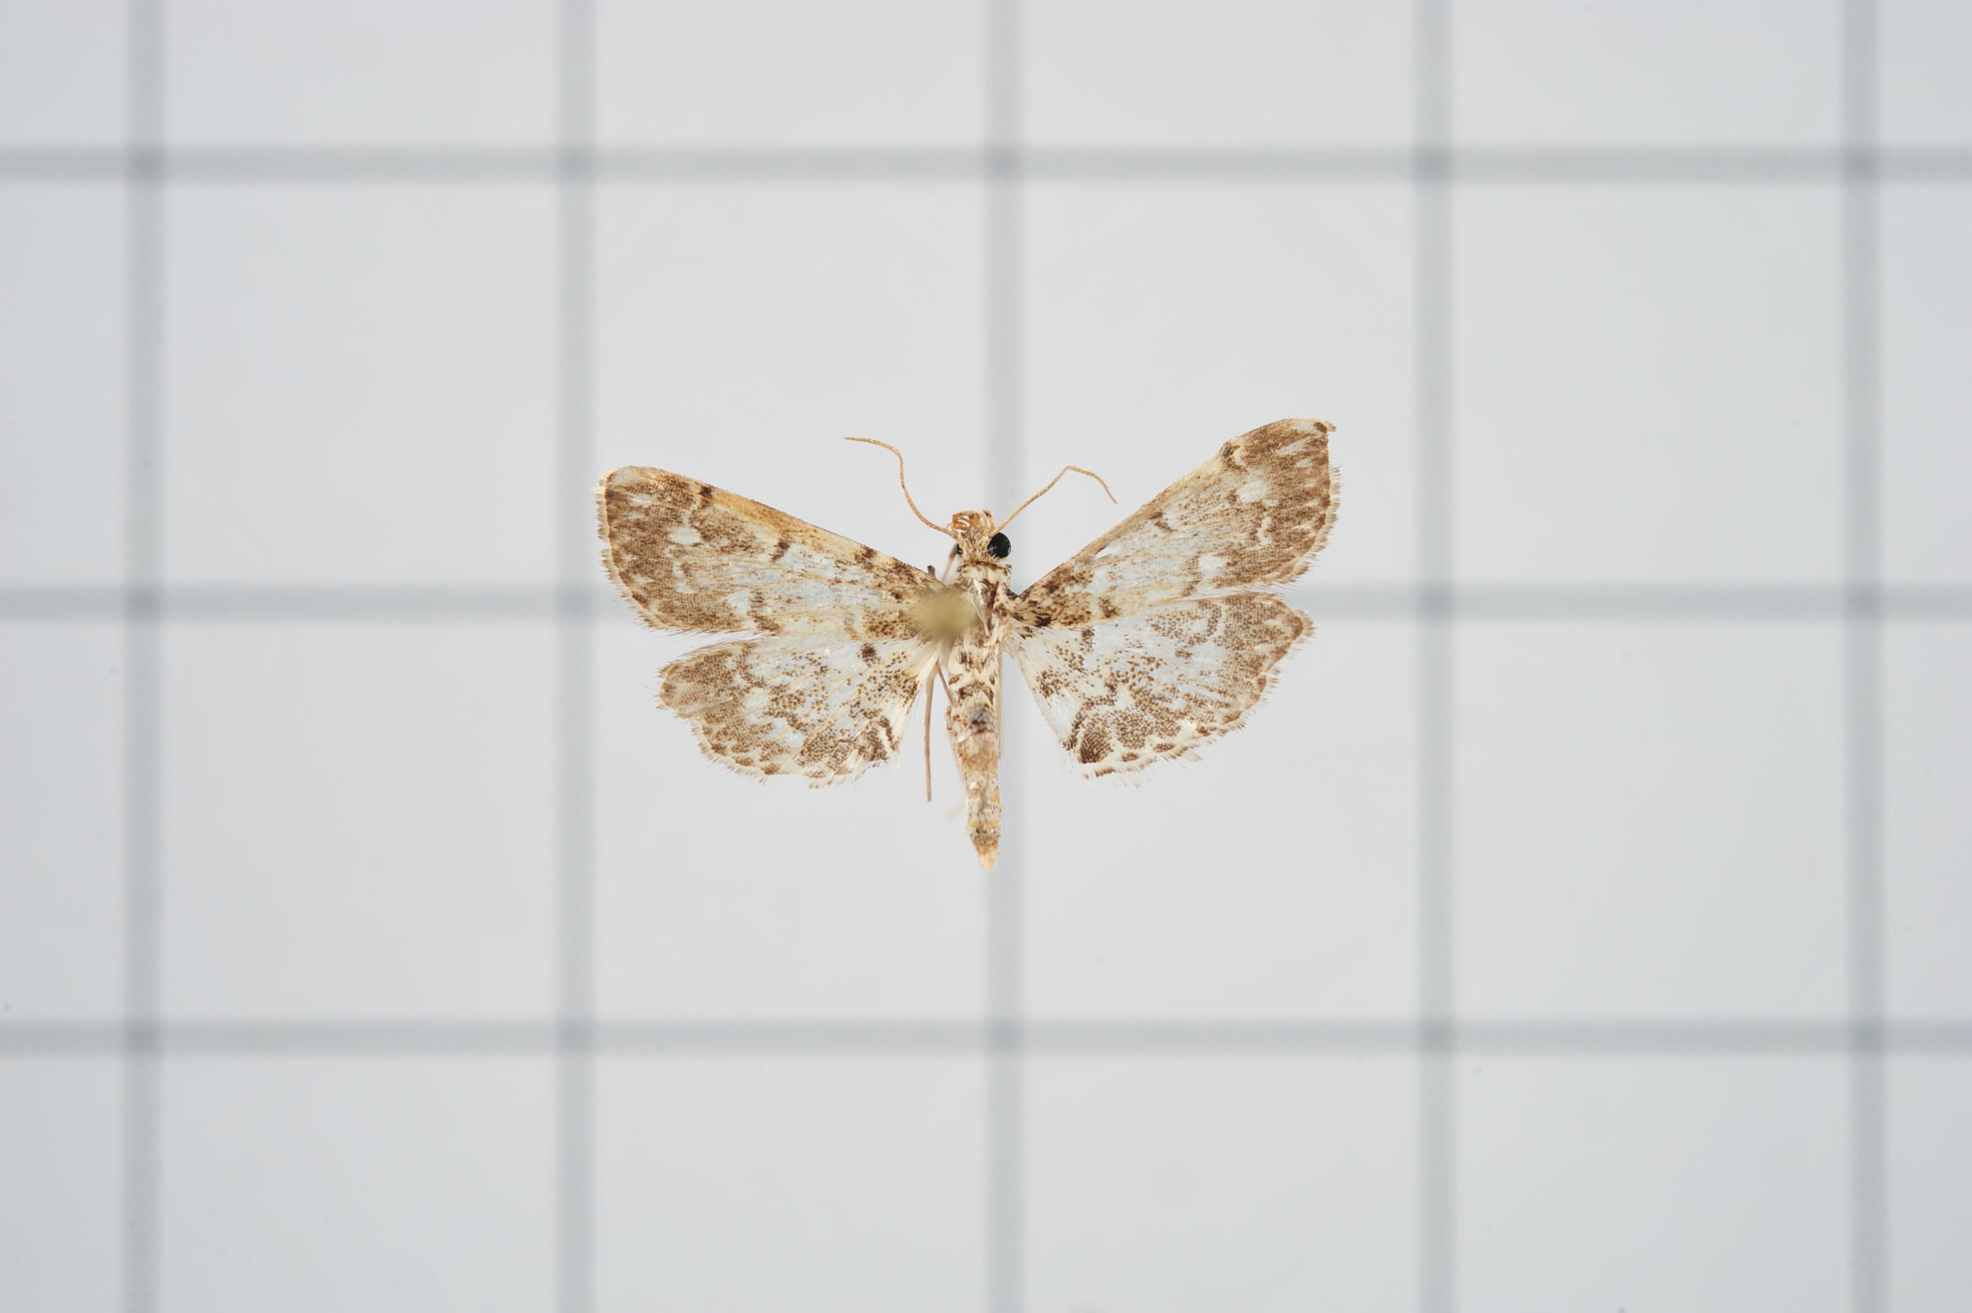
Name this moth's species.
Metoeca nymphulalis
